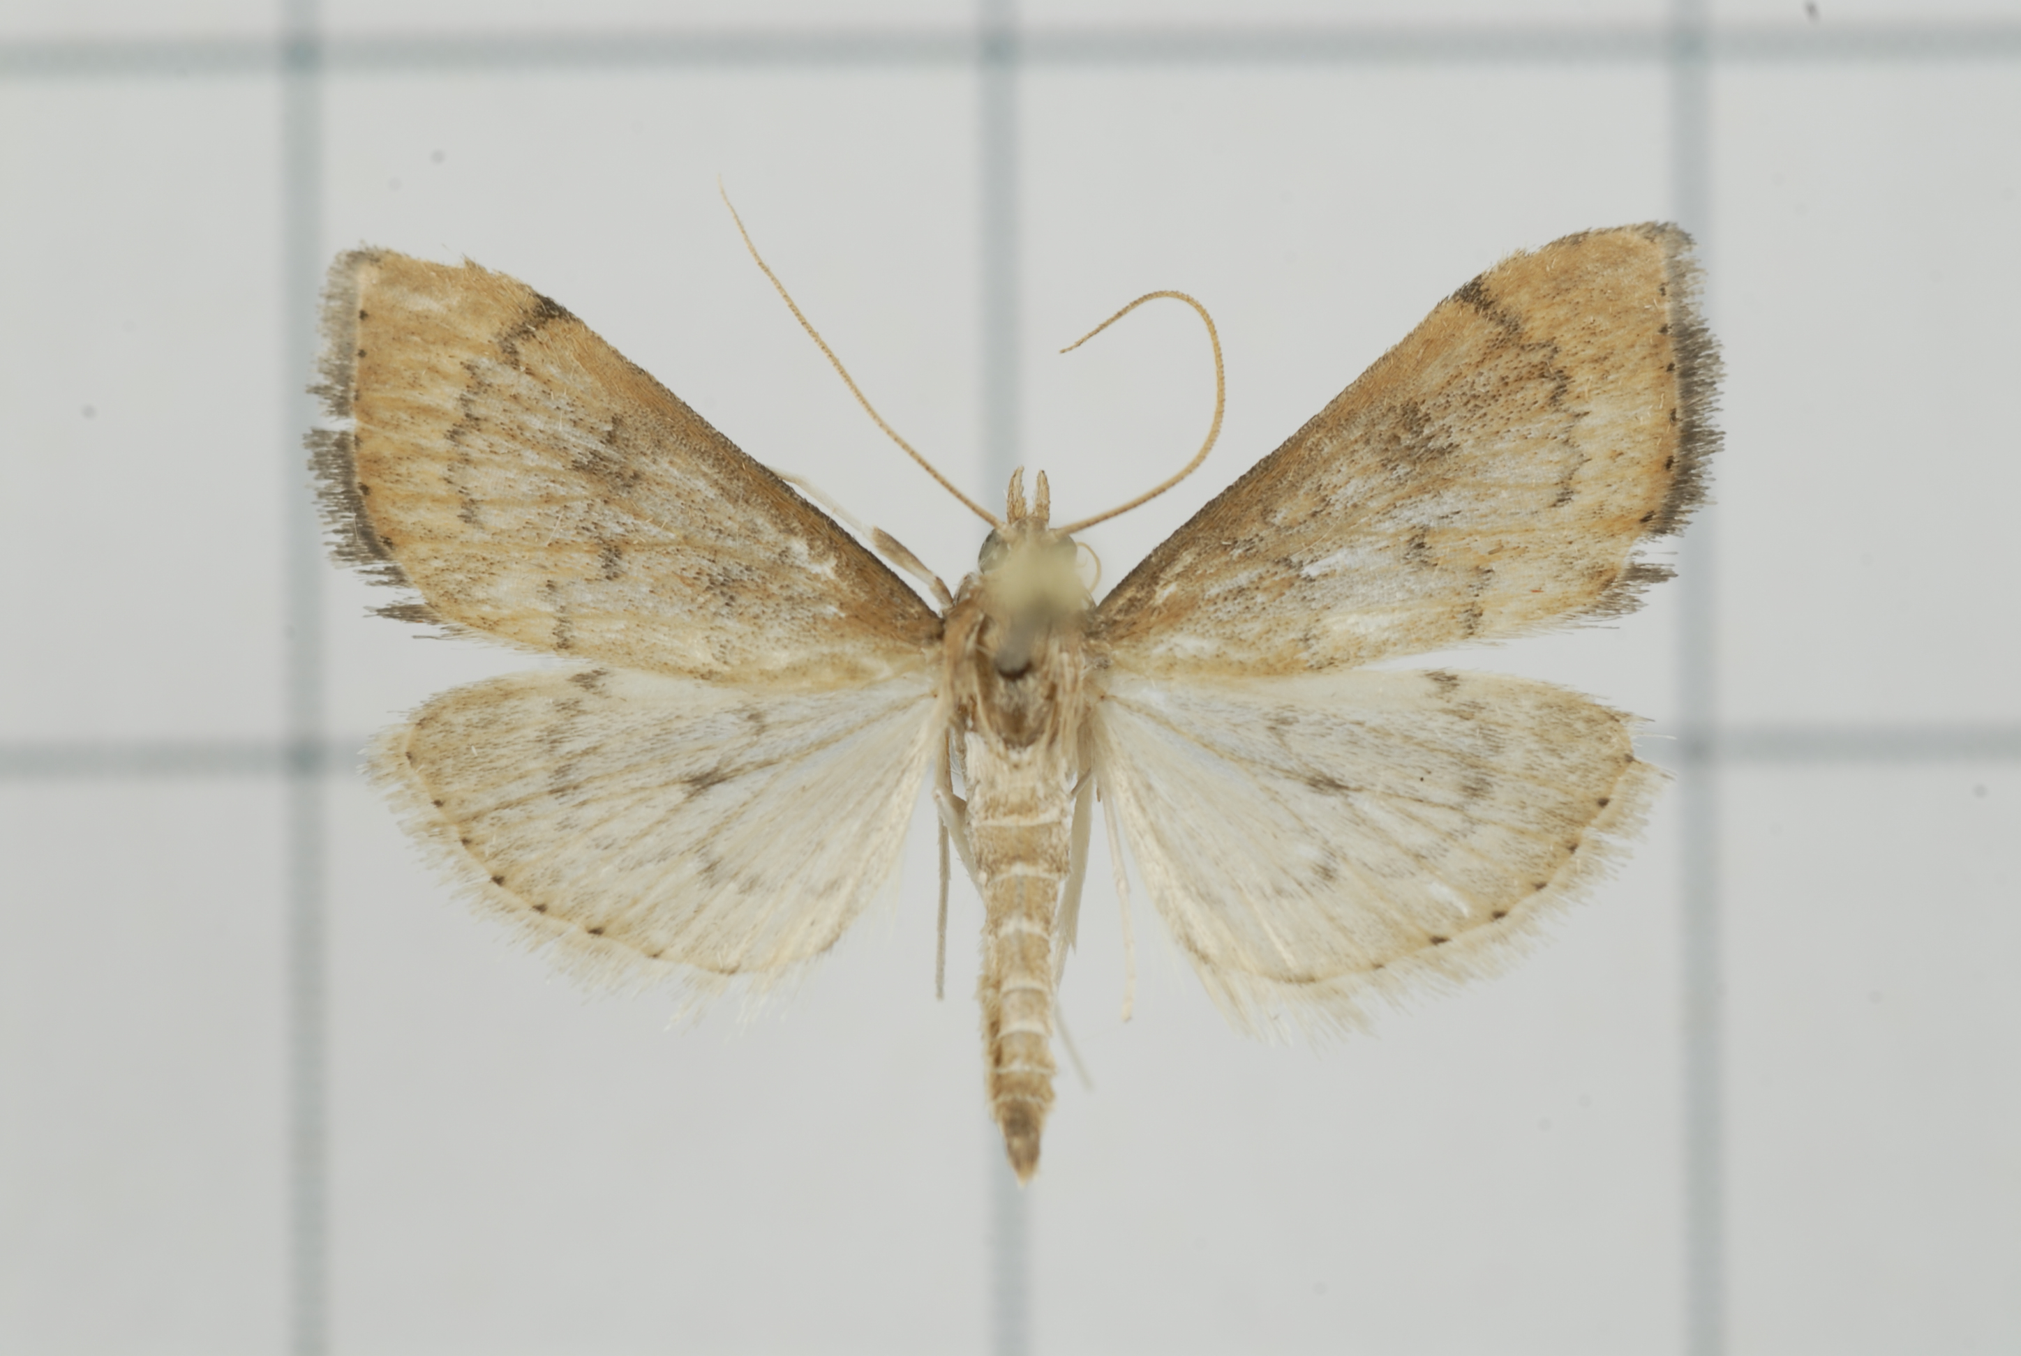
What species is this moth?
Udea suisharyonensis
